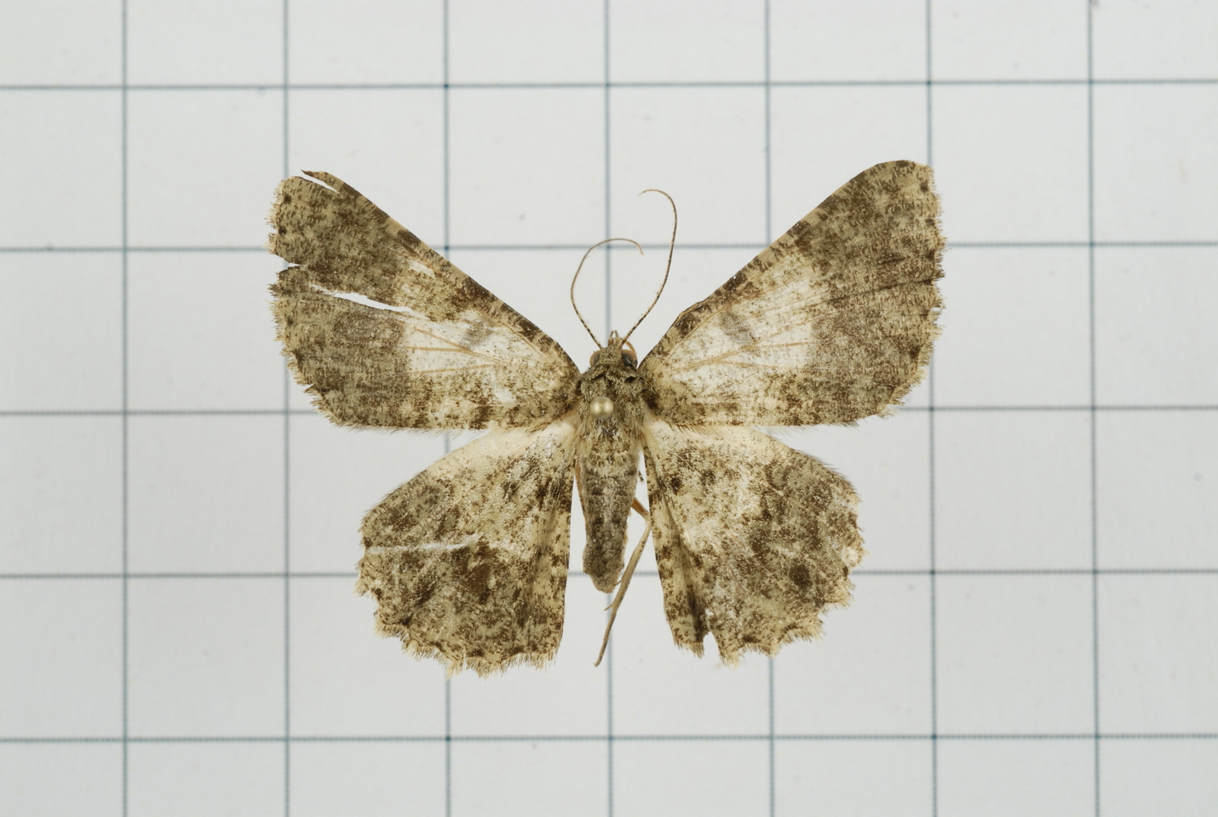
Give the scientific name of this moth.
Racotis boarmiaria
